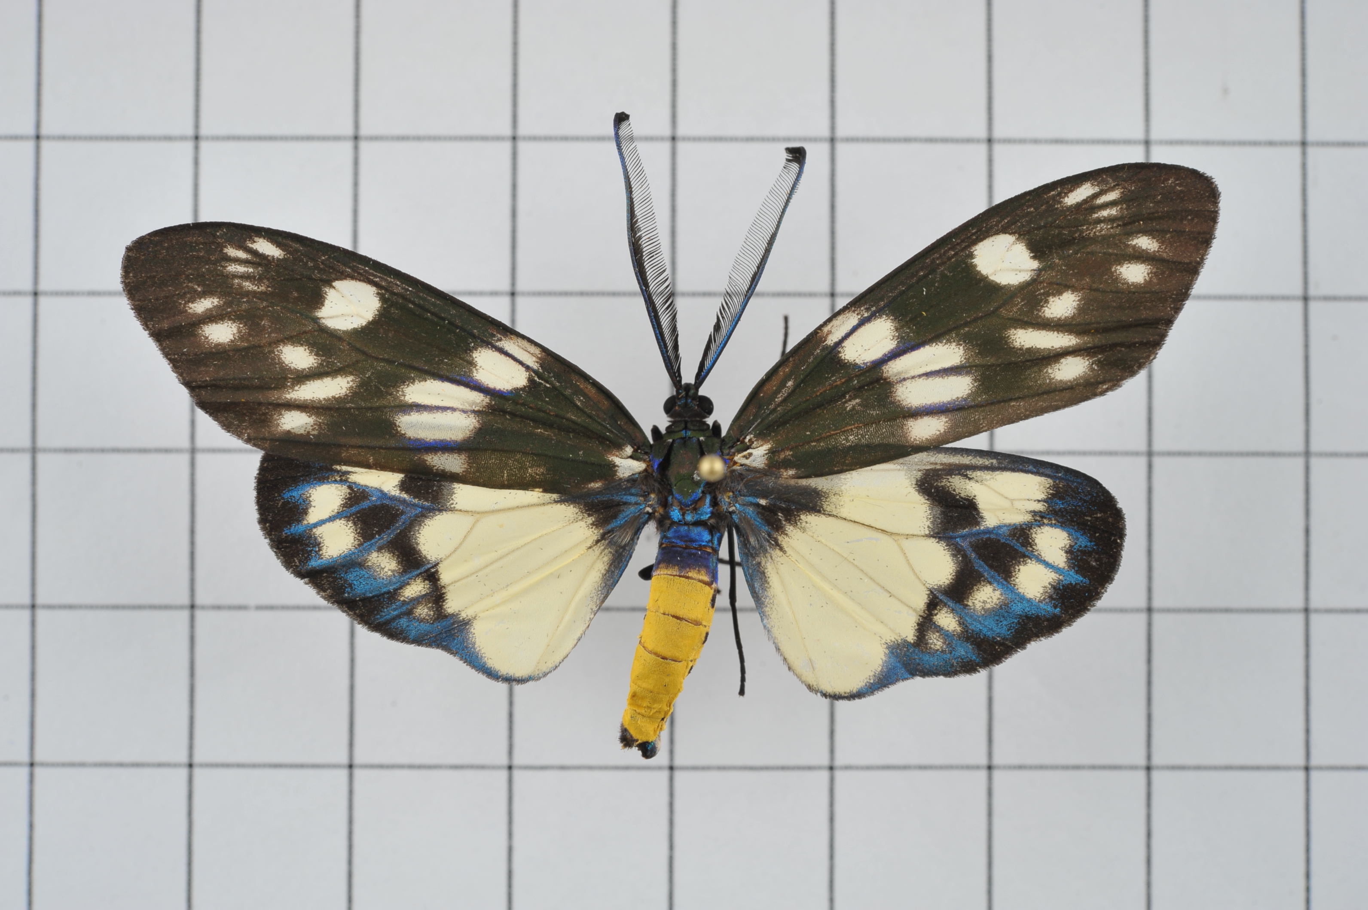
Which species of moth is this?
Eterusia aedea formosana
